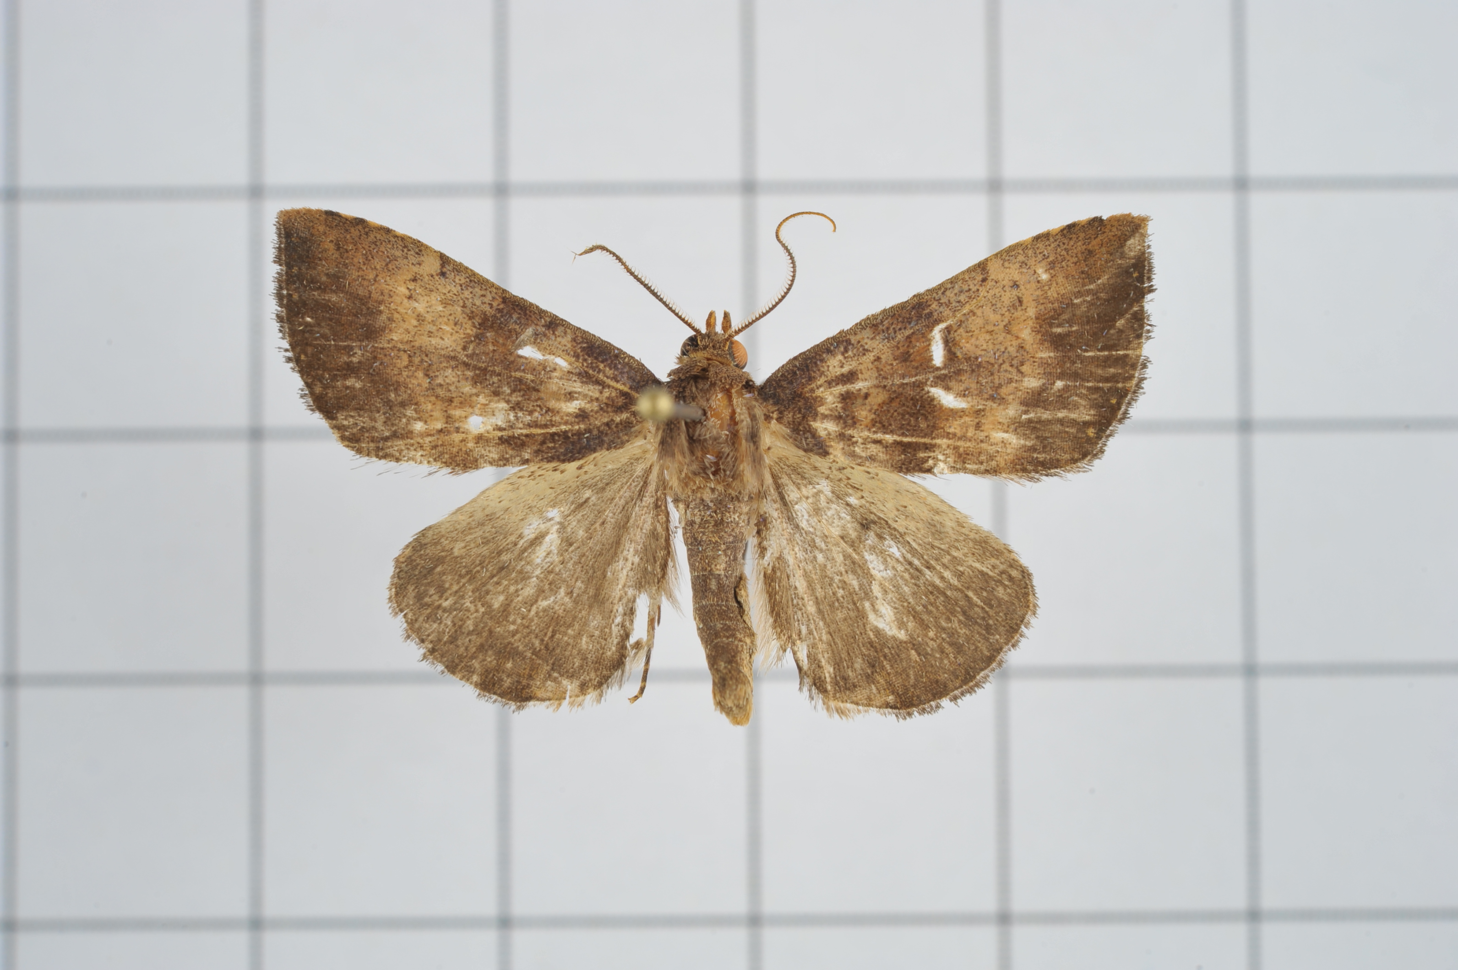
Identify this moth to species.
Scedopla umbrosa
